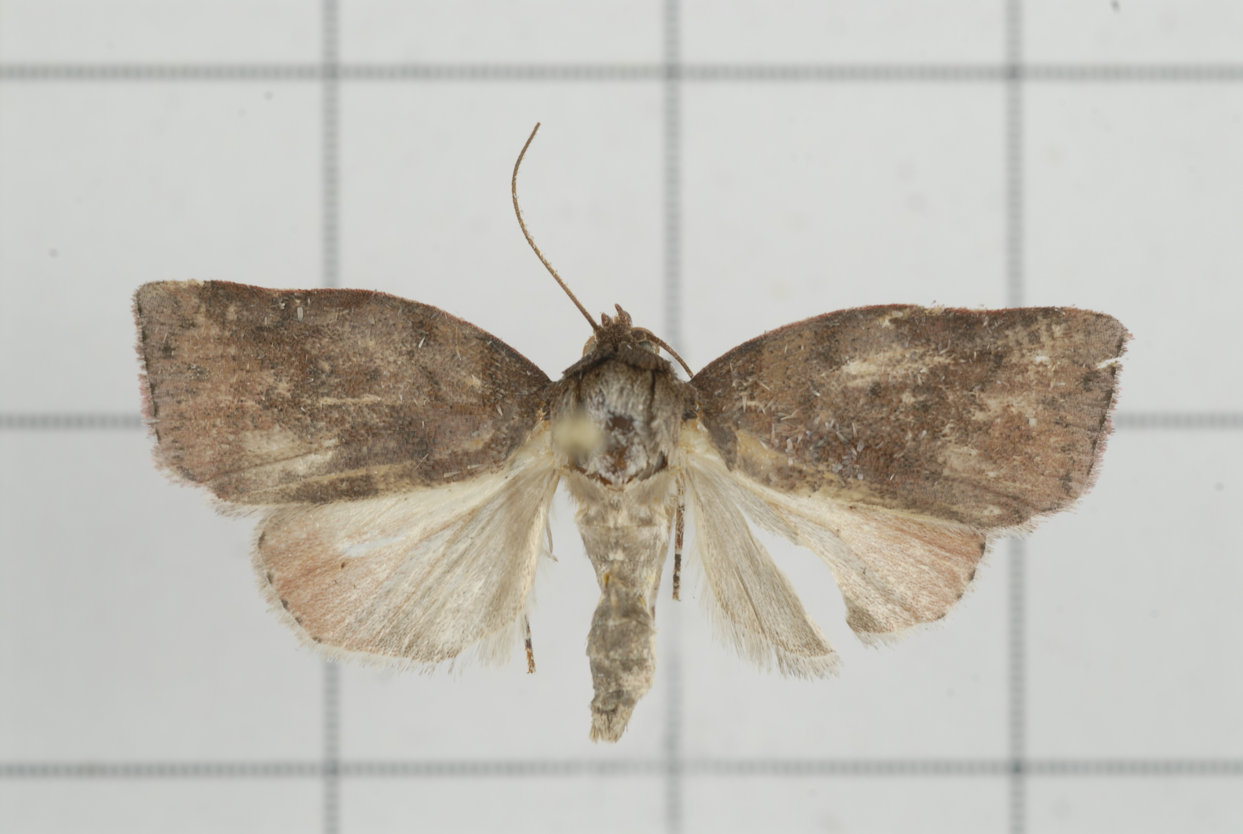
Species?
Beara tortriciformis
